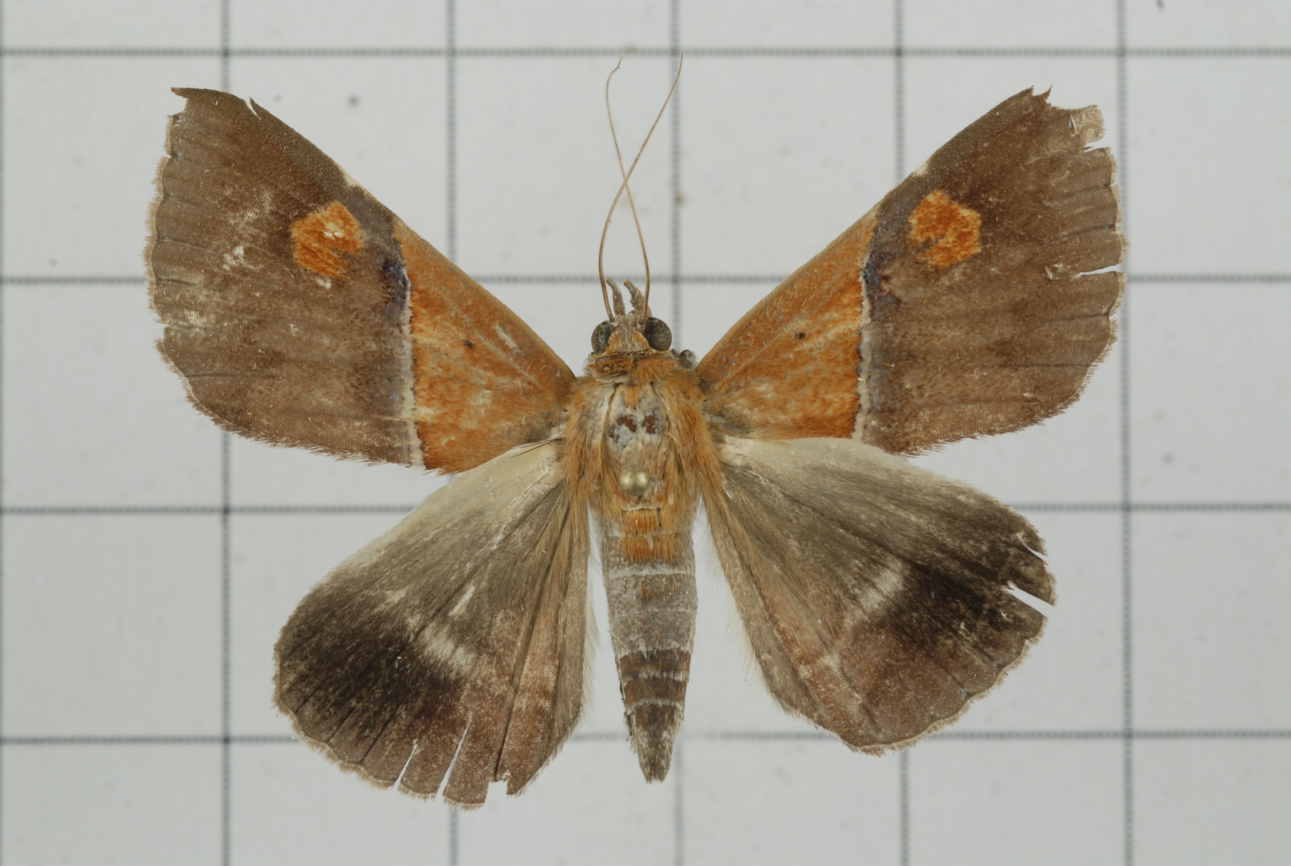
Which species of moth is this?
Sympis rufibasis
